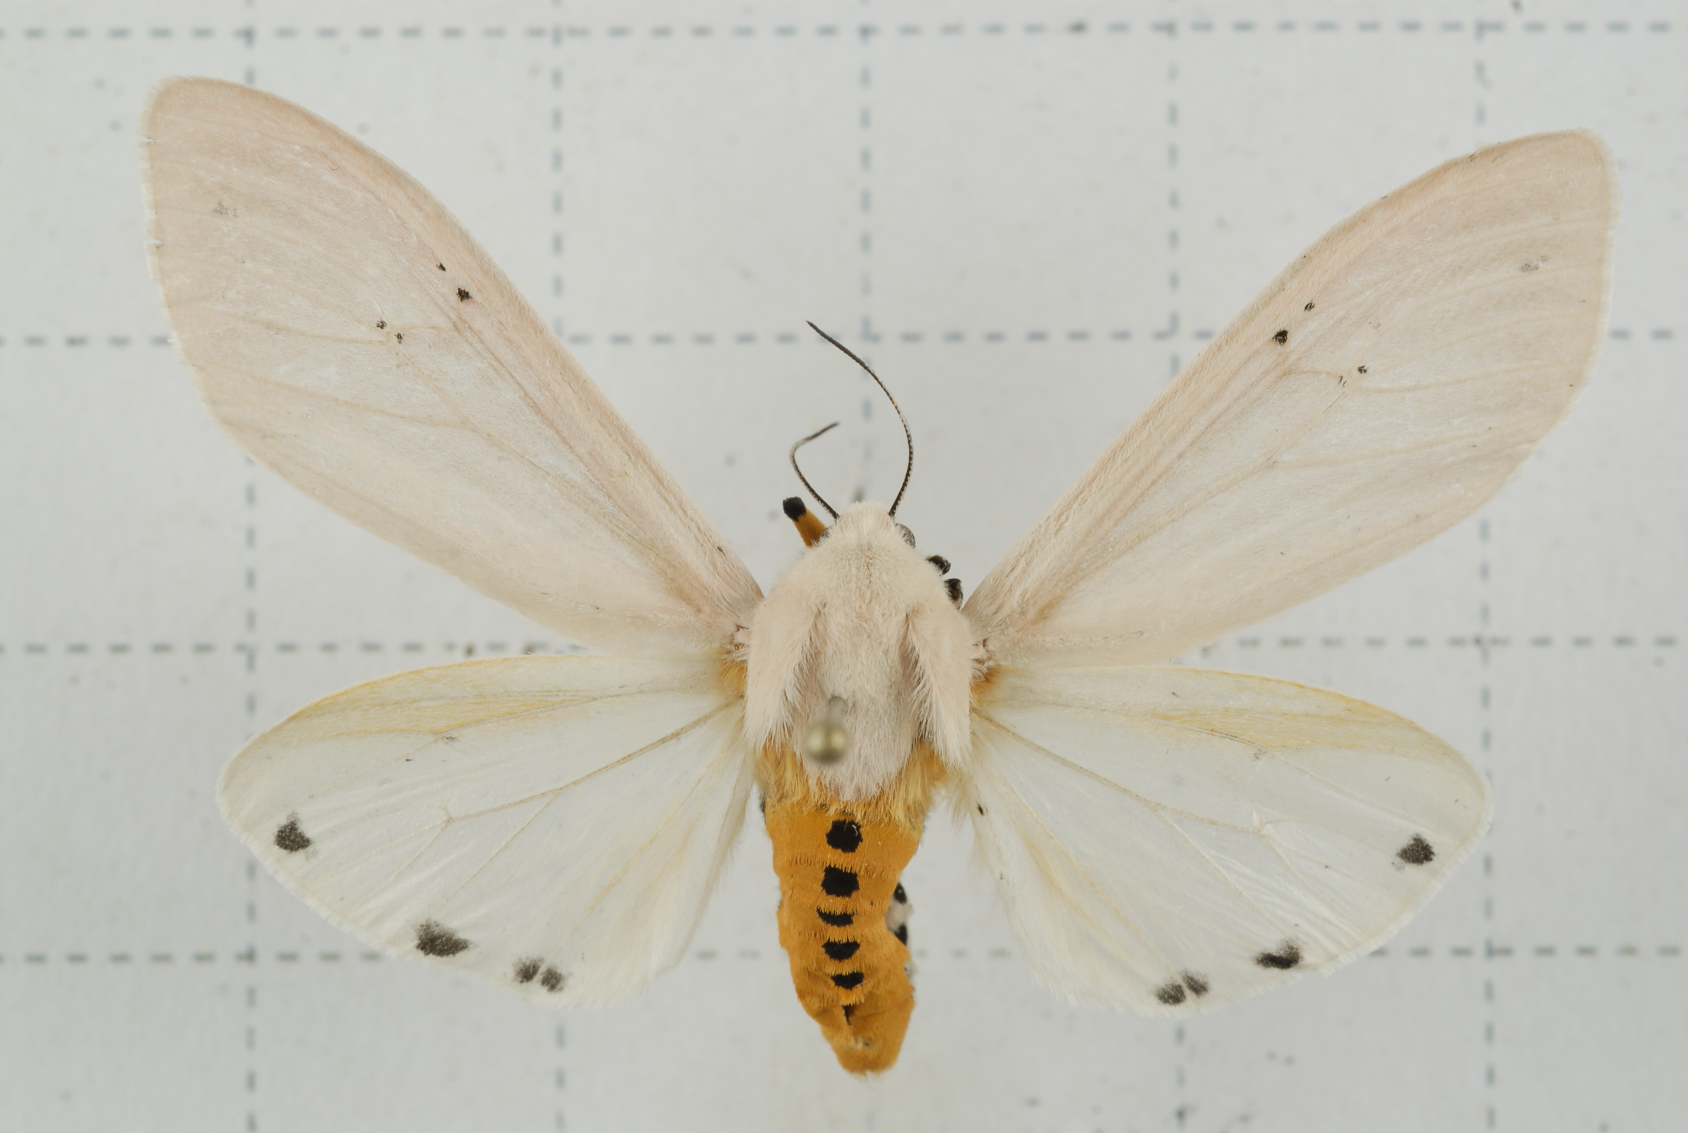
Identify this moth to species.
Creatonotos transiens koni
